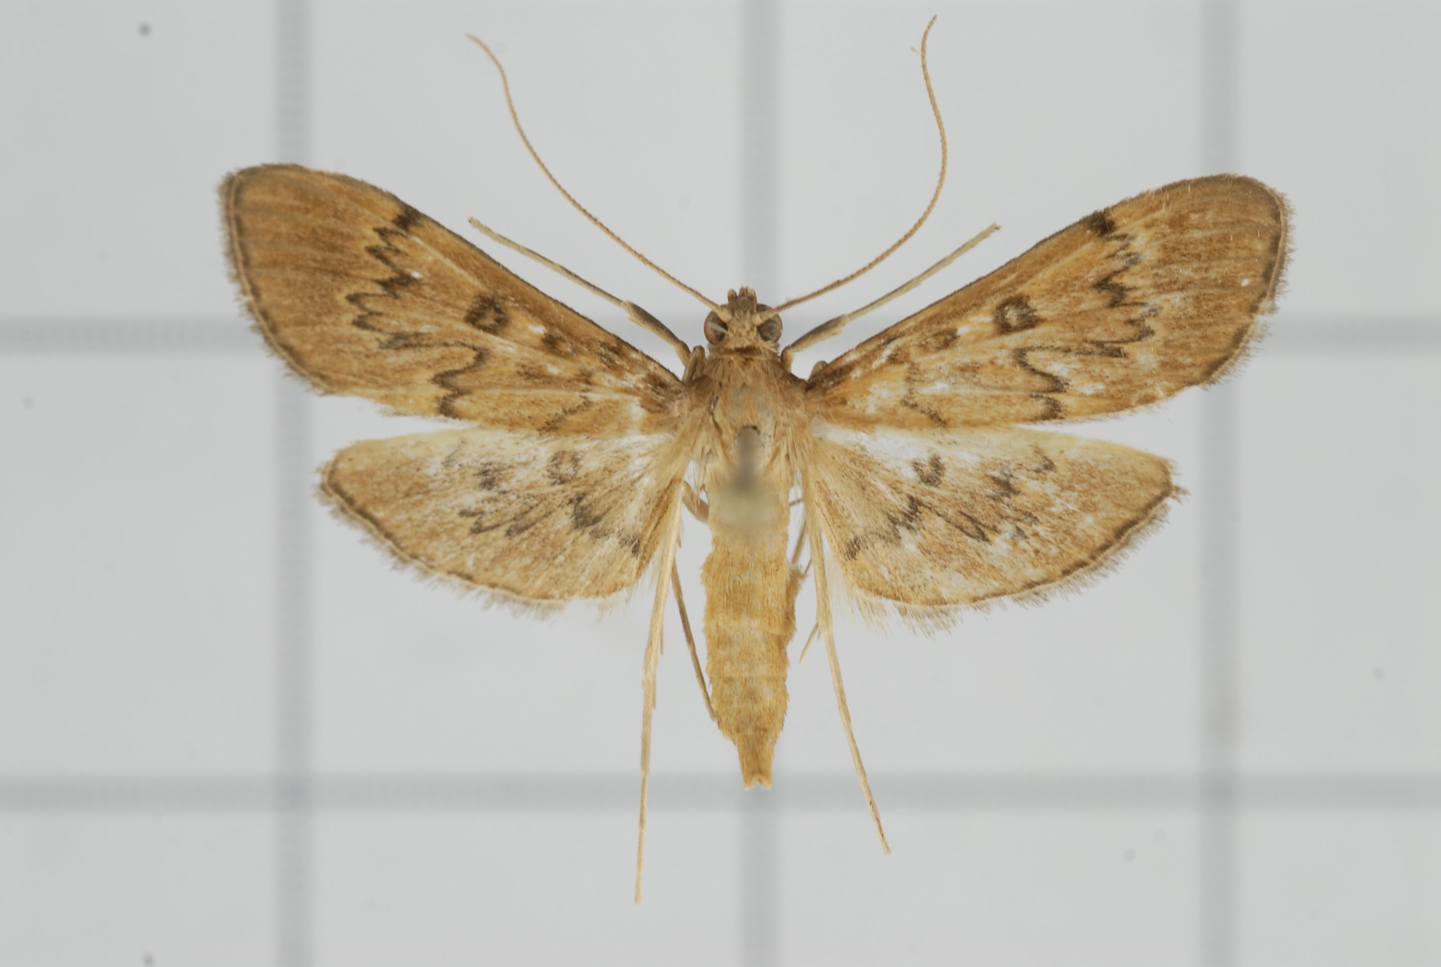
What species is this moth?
Tatobotys janapalis
